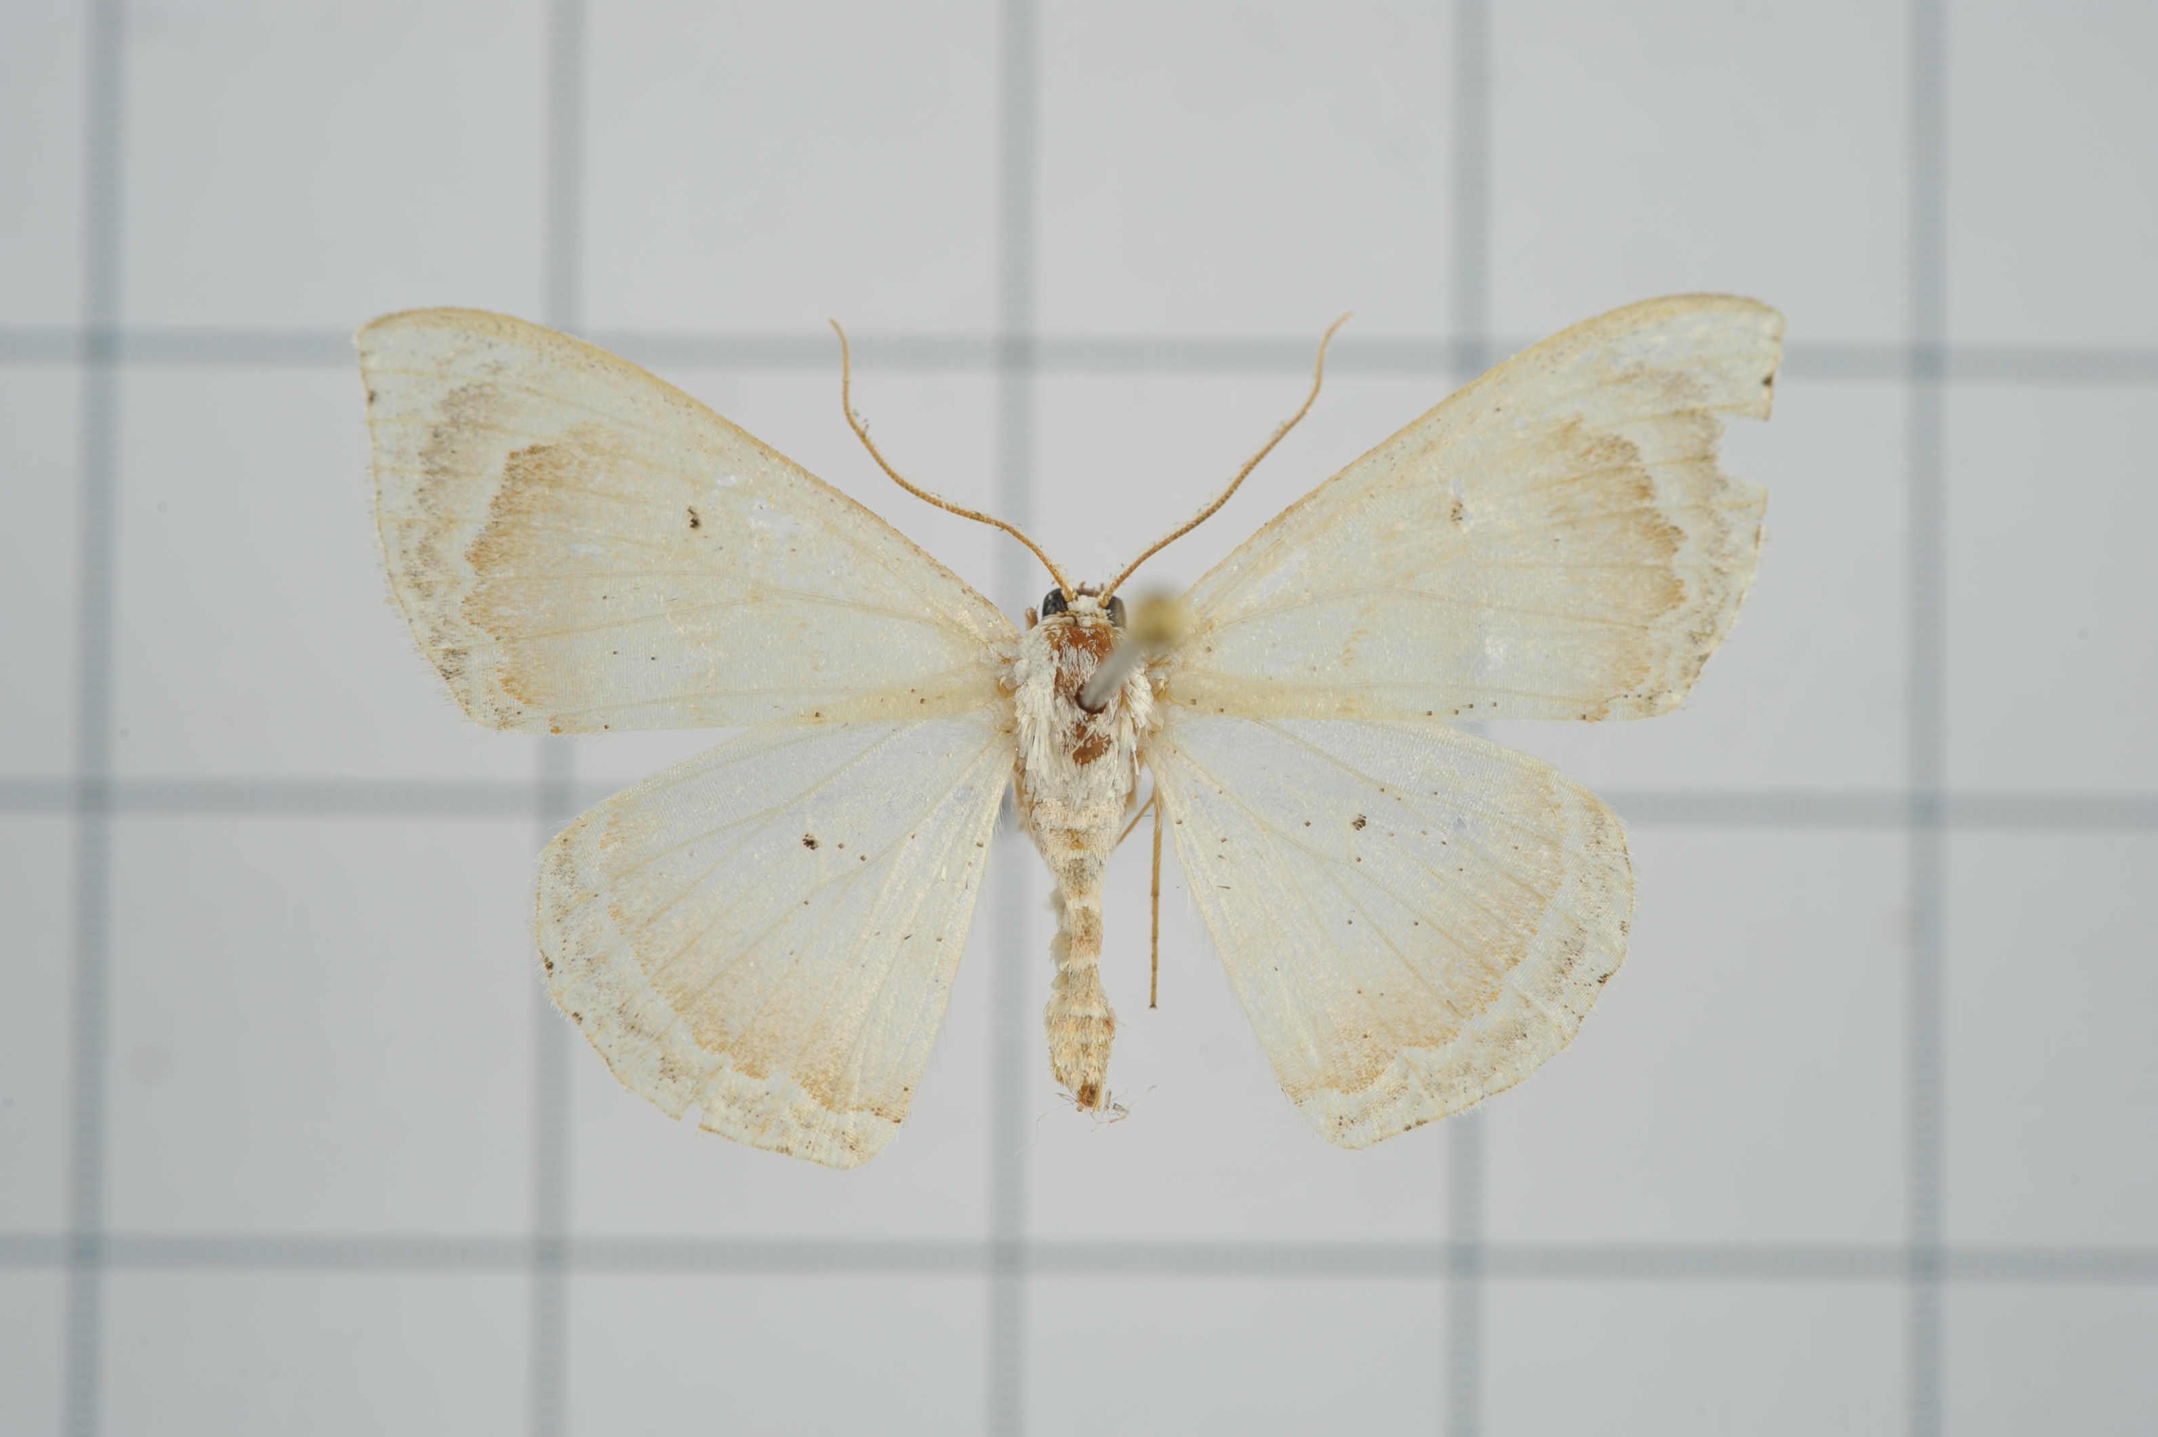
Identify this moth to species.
Somatina rosacea anaemica
